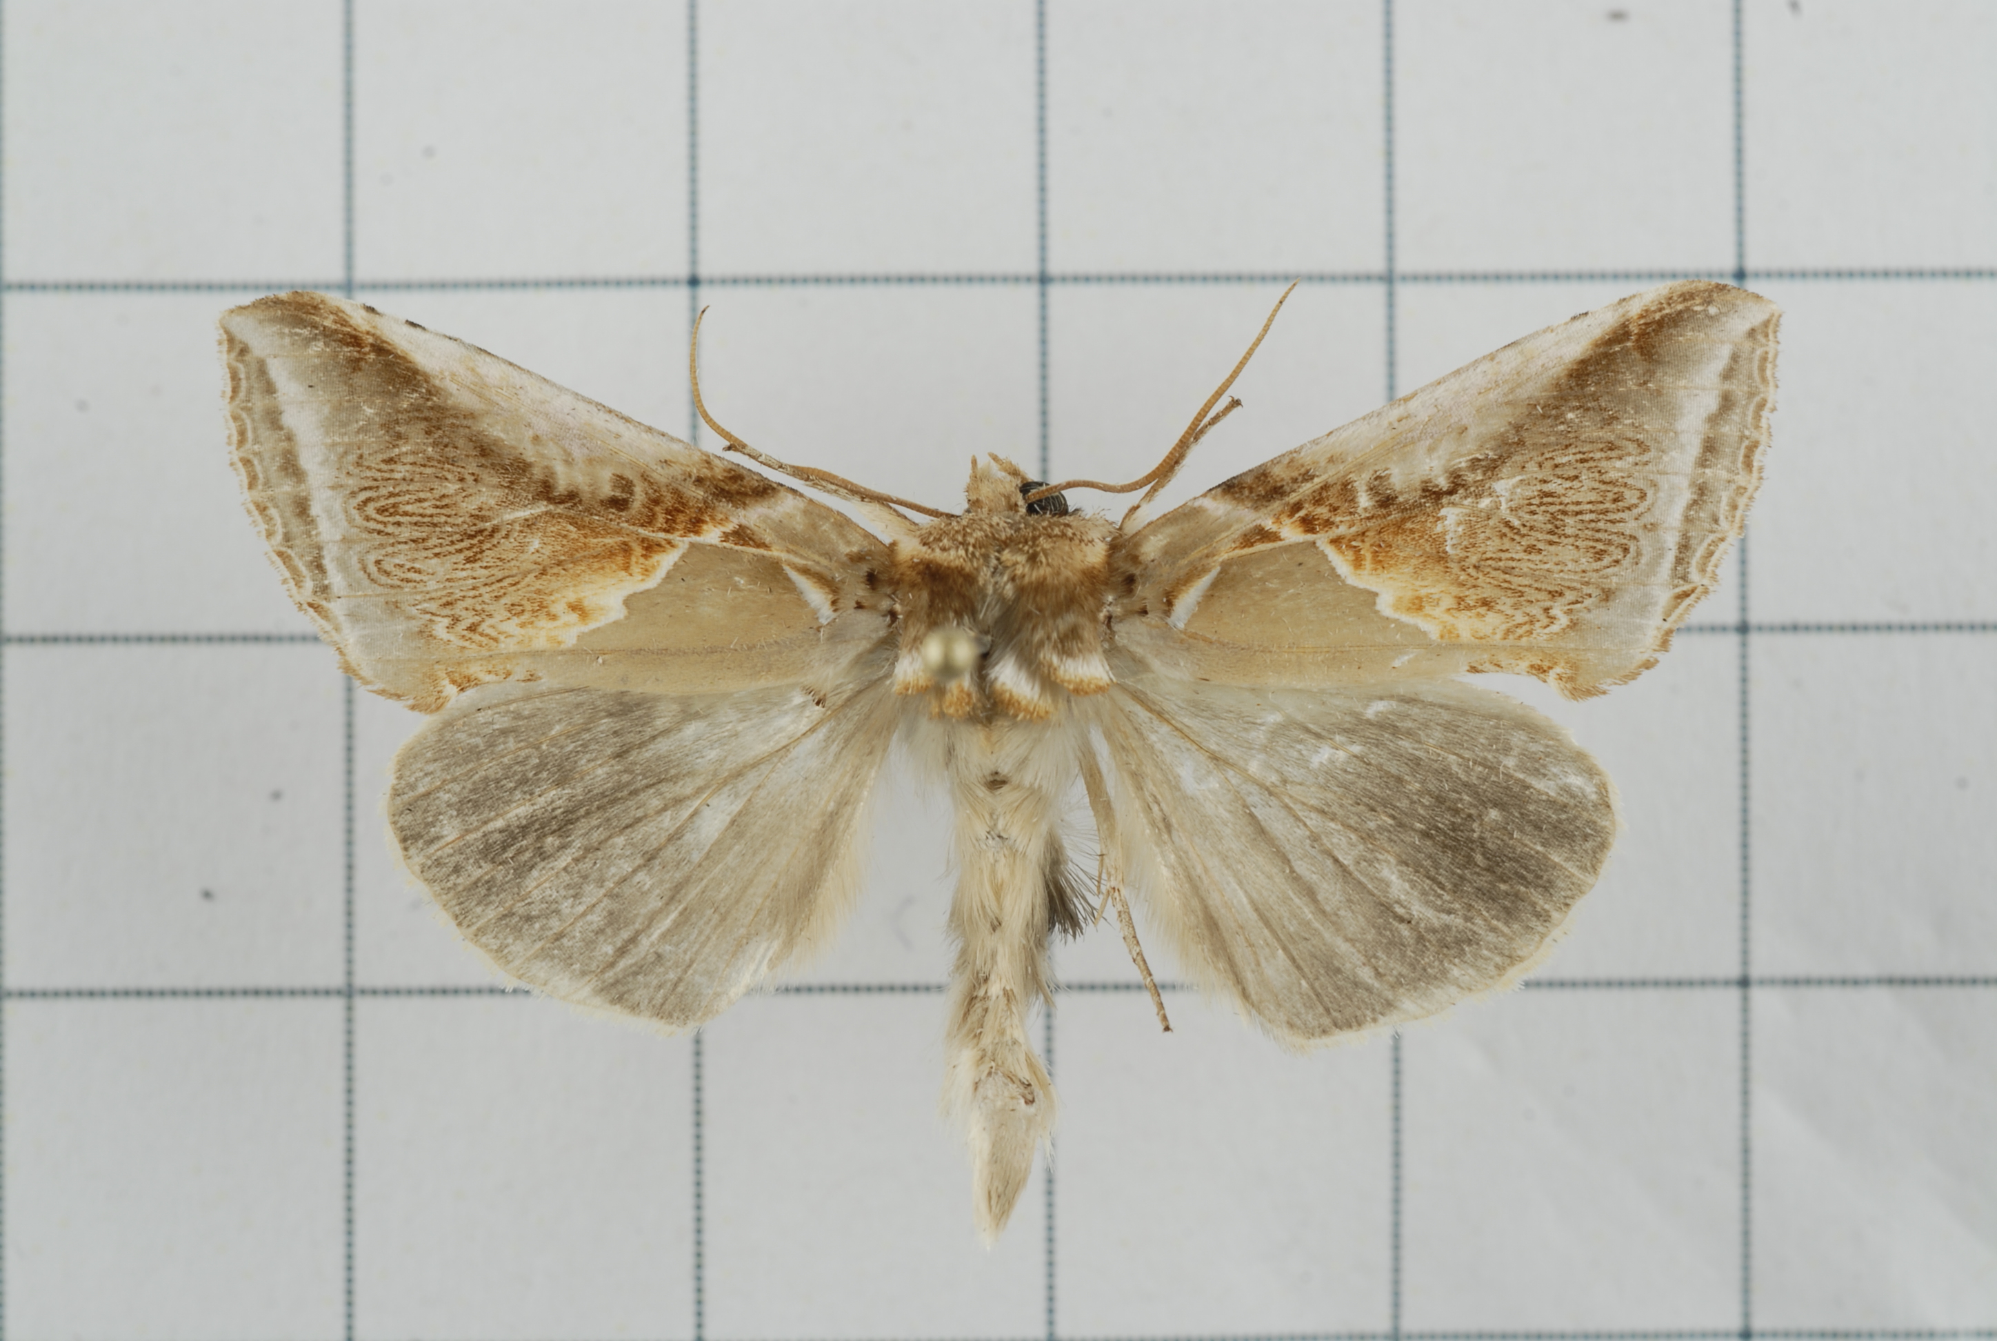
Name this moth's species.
Habrosyne indica formosana
